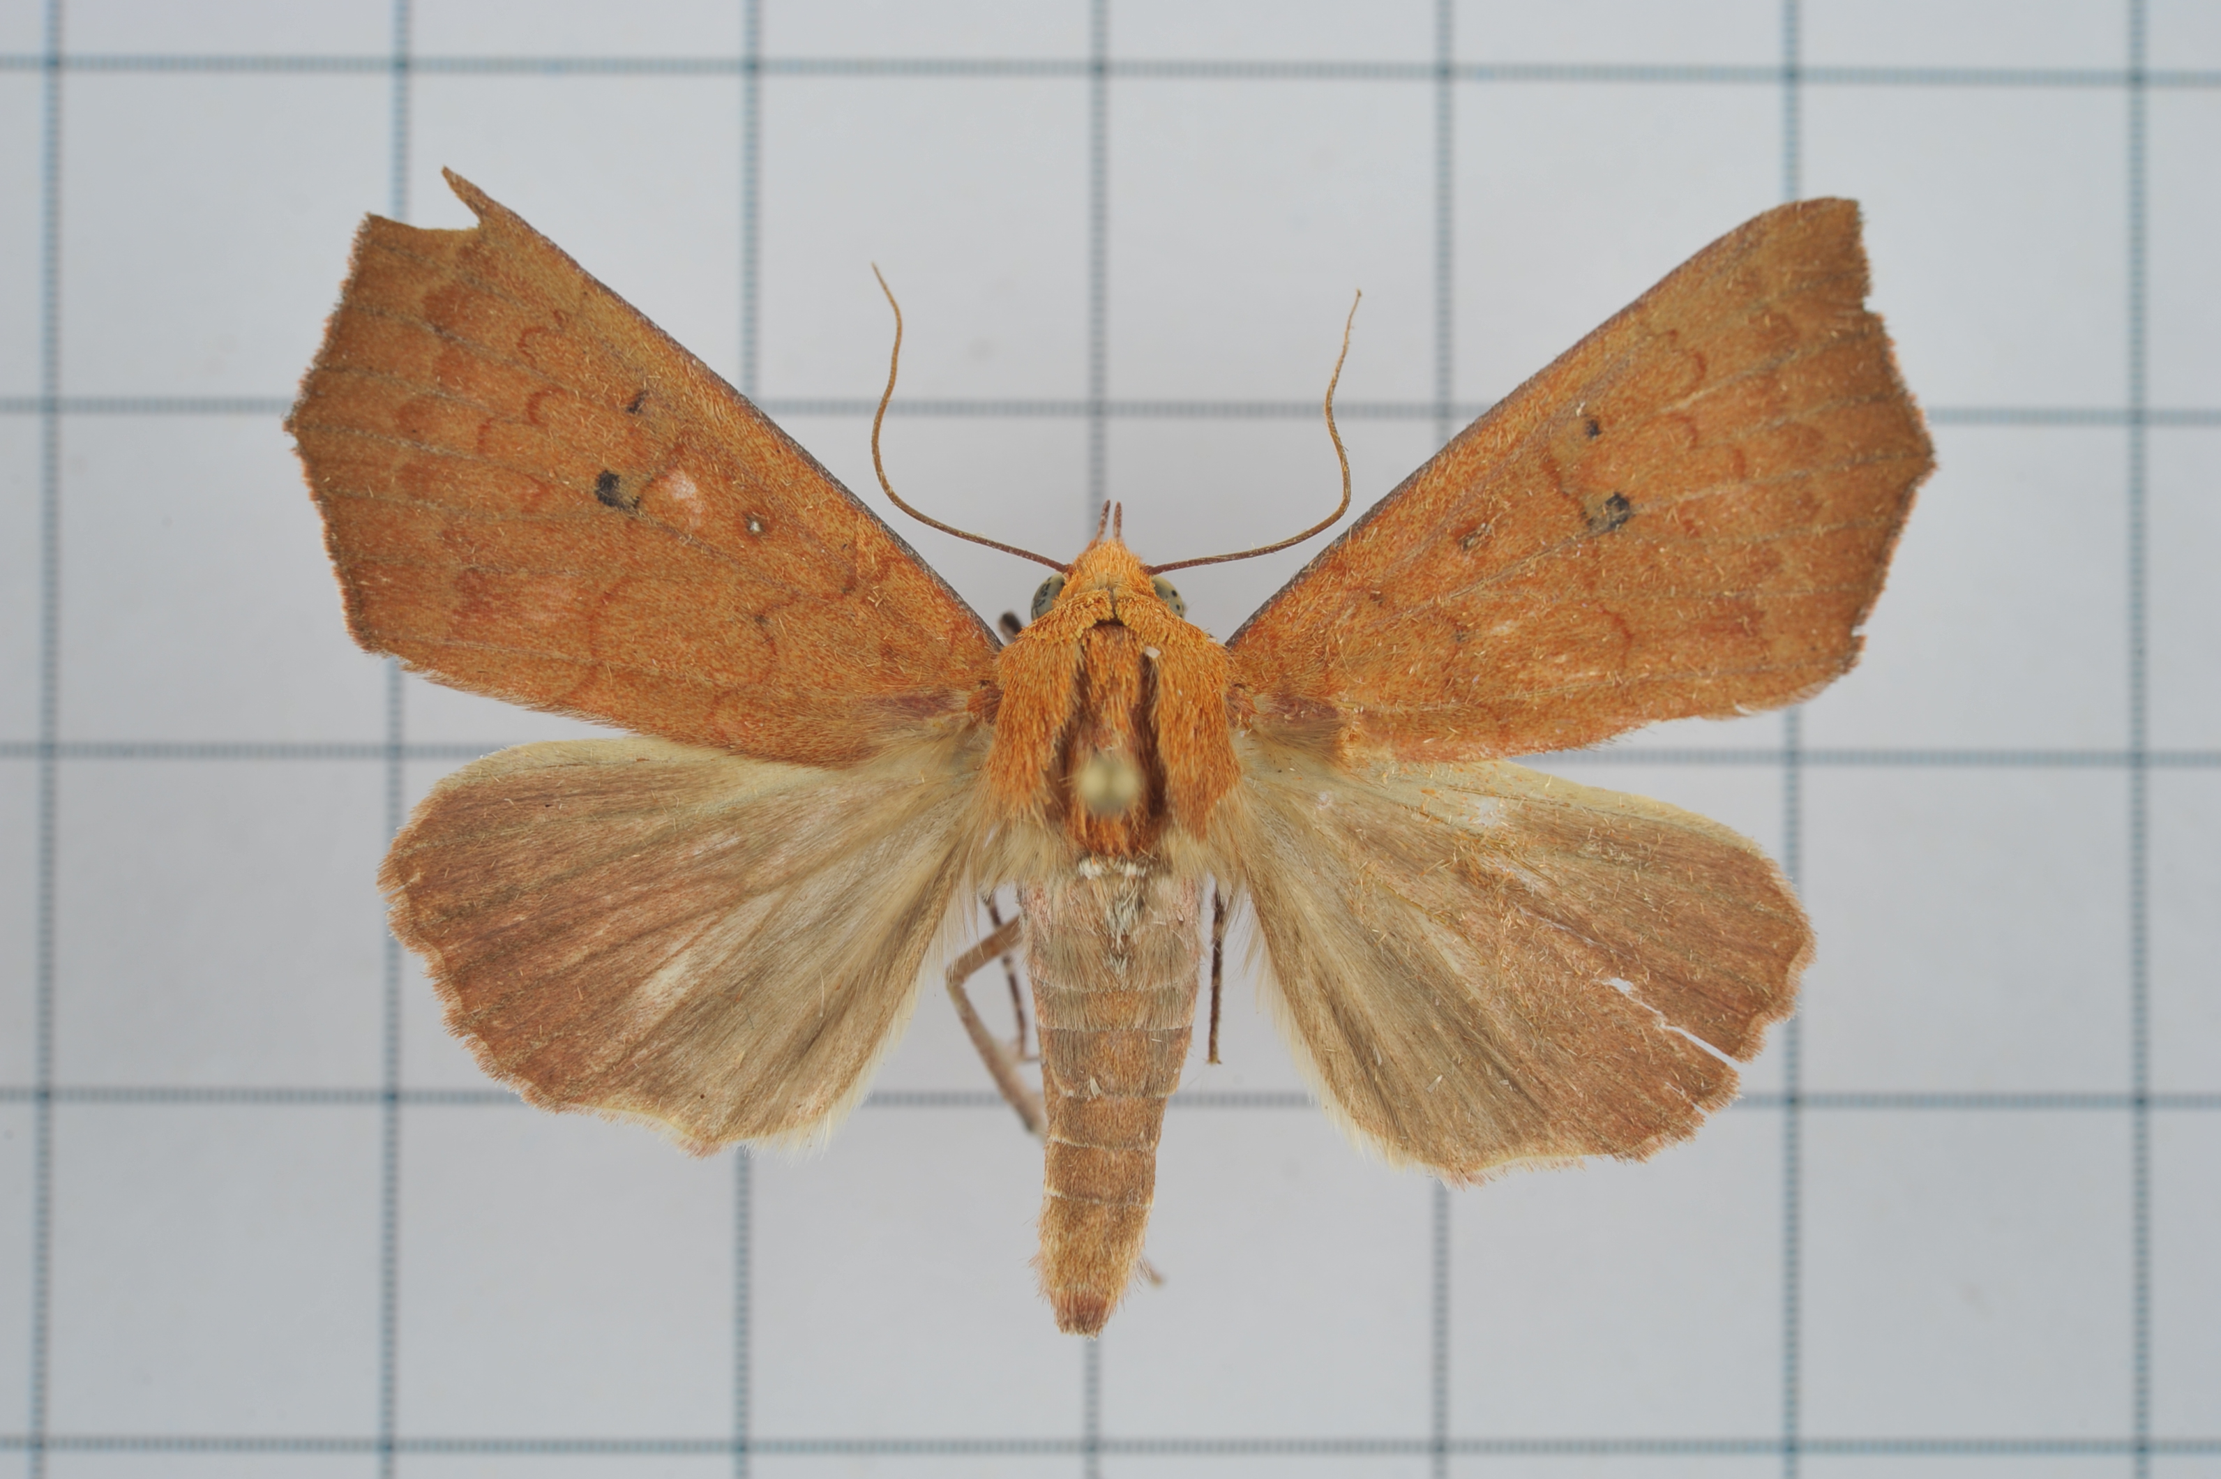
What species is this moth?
Rusicada fulvida
